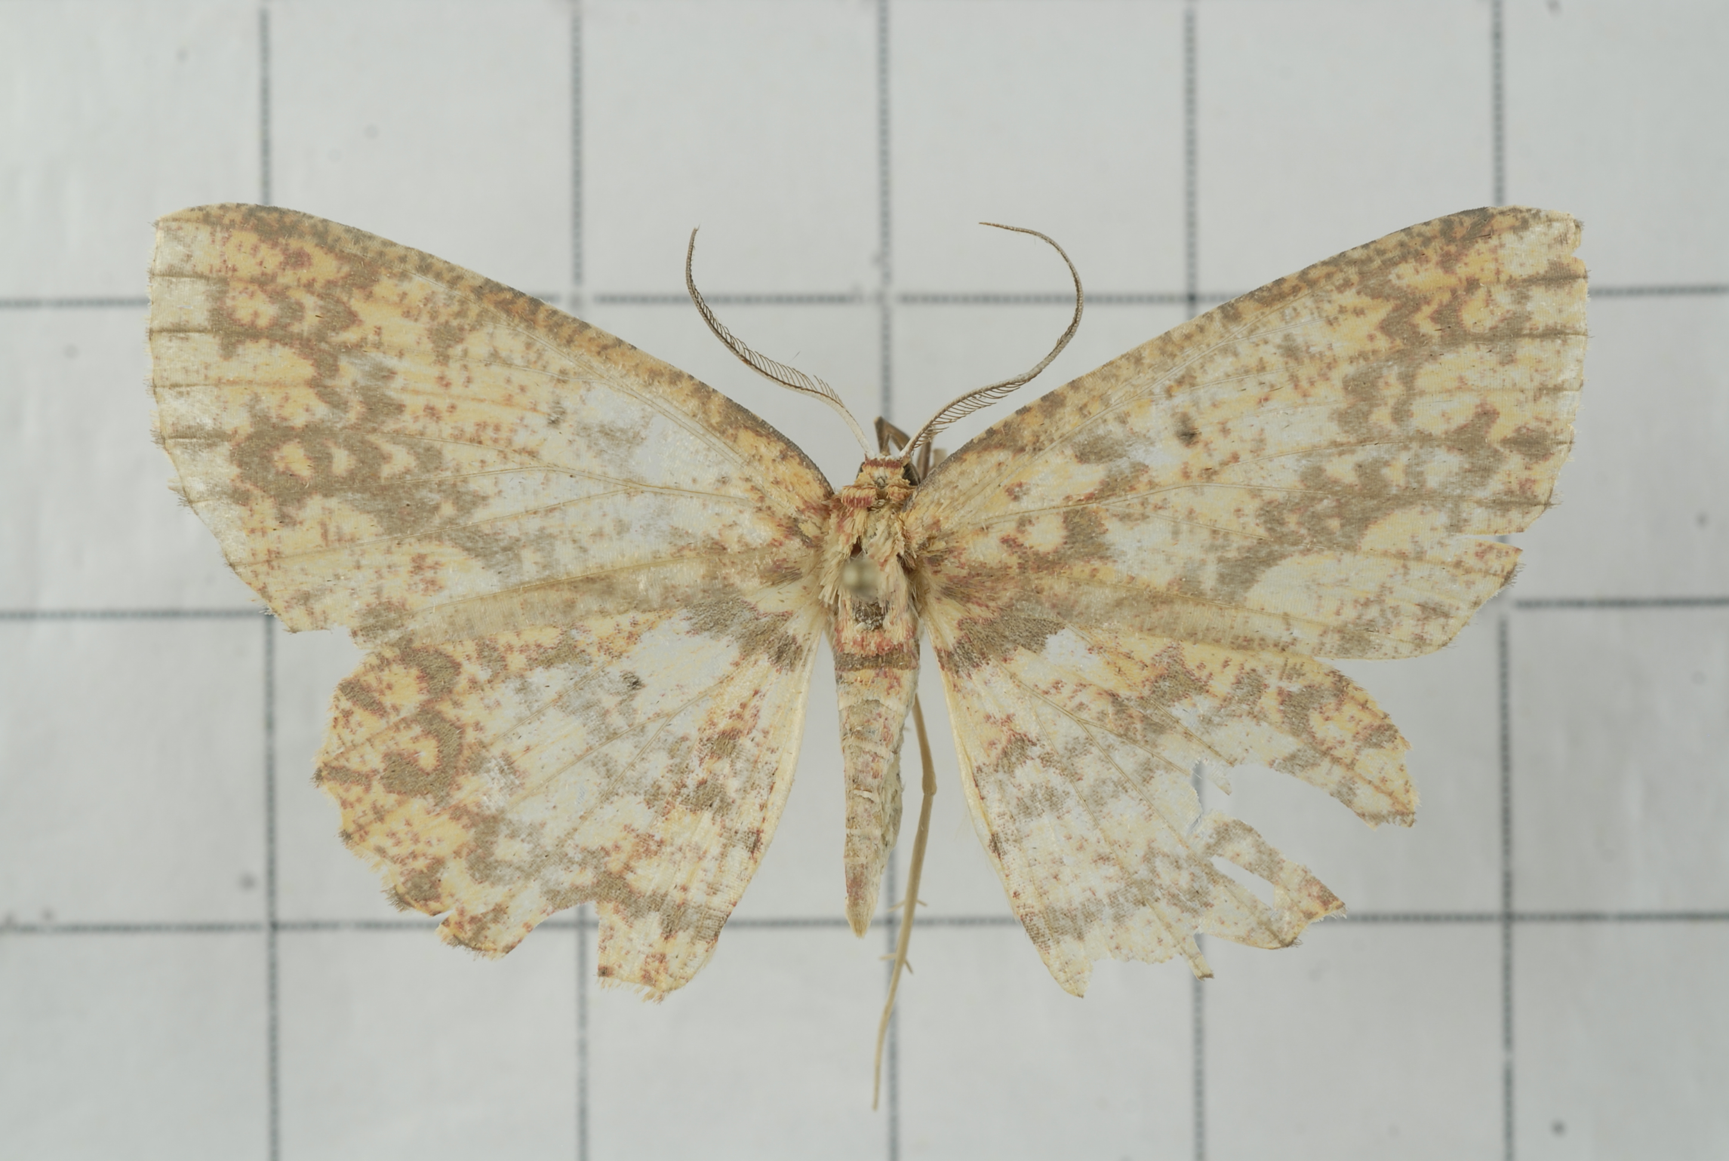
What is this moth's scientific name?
Borbacha pardaria
